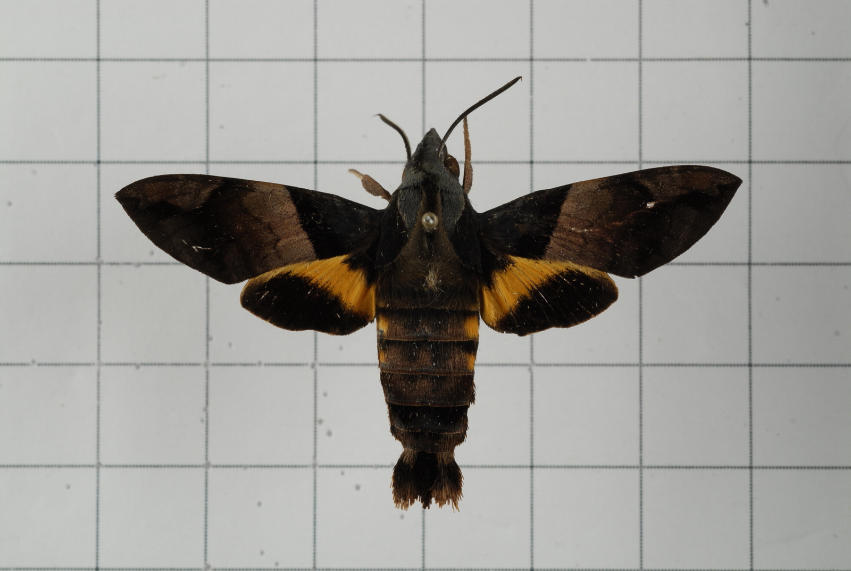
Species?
Macroglossum passalus
